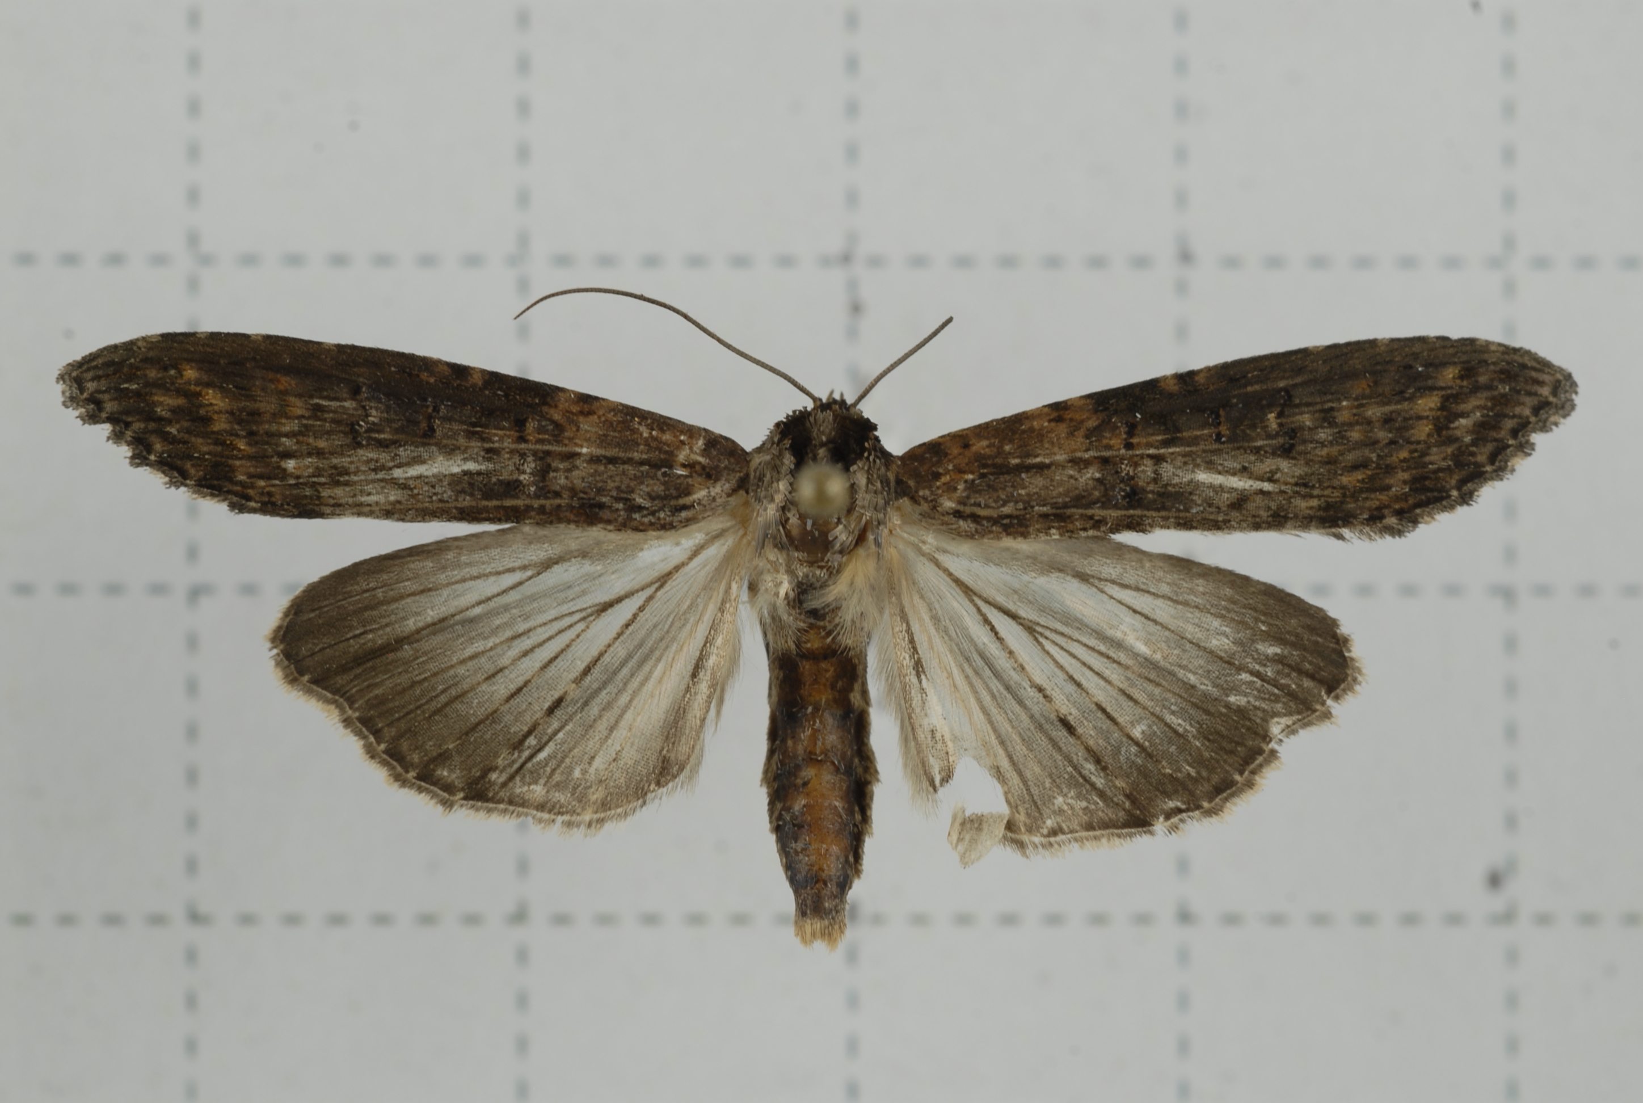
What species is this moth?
Lophoptera longipennis
